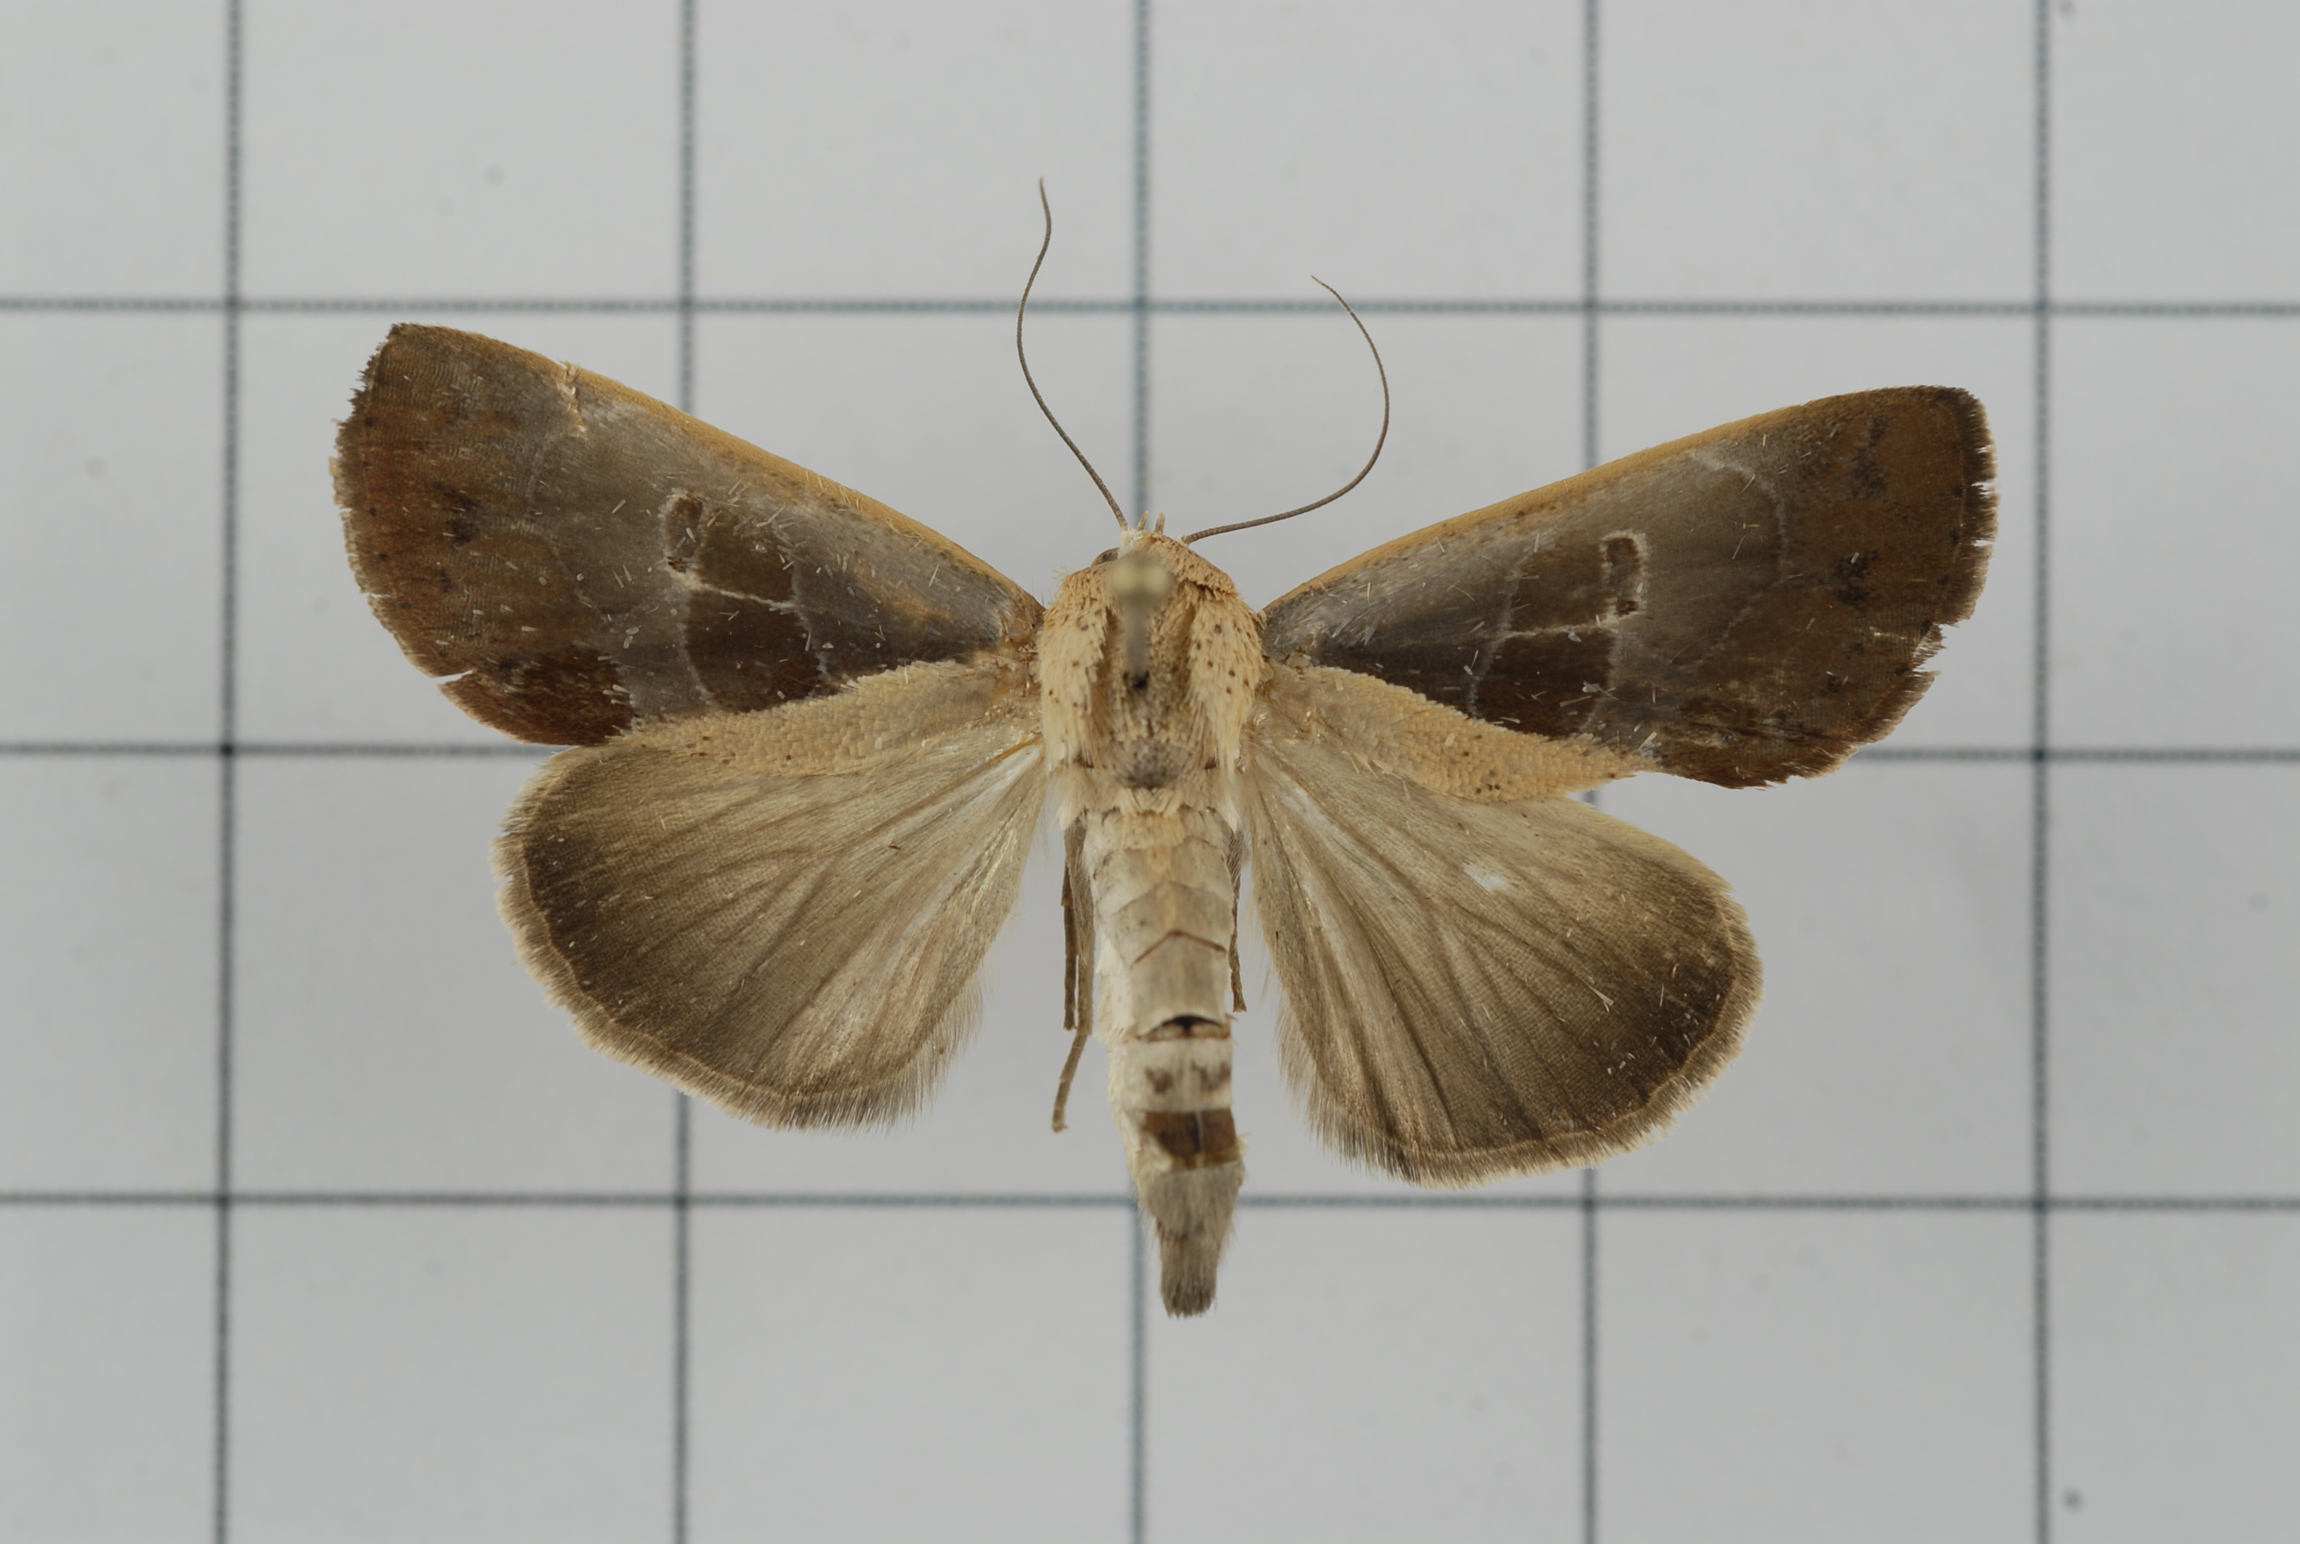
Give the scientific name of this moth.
Westermannia elliptica elliptica
